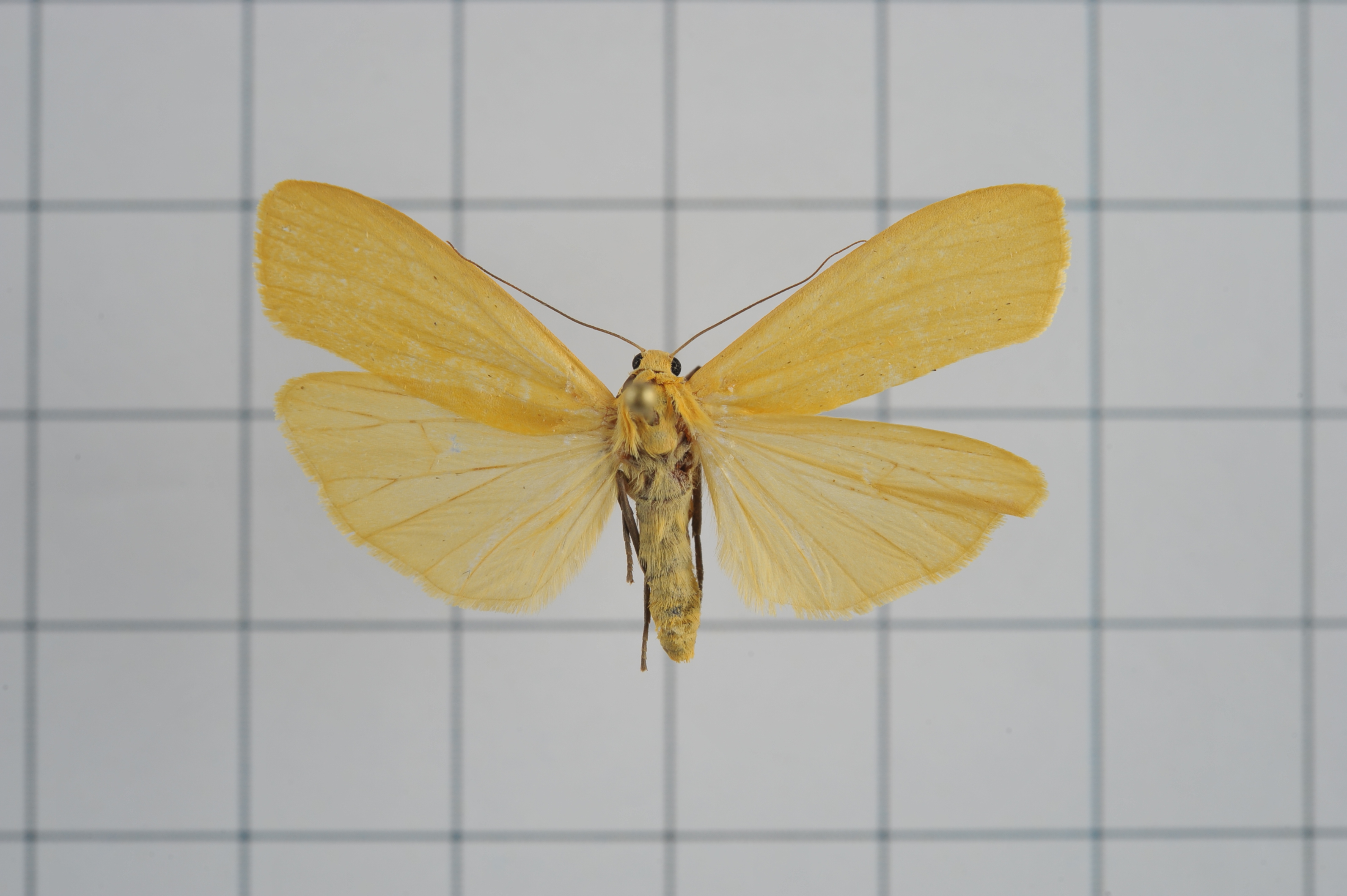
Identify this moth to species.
Katha magnata magnata
